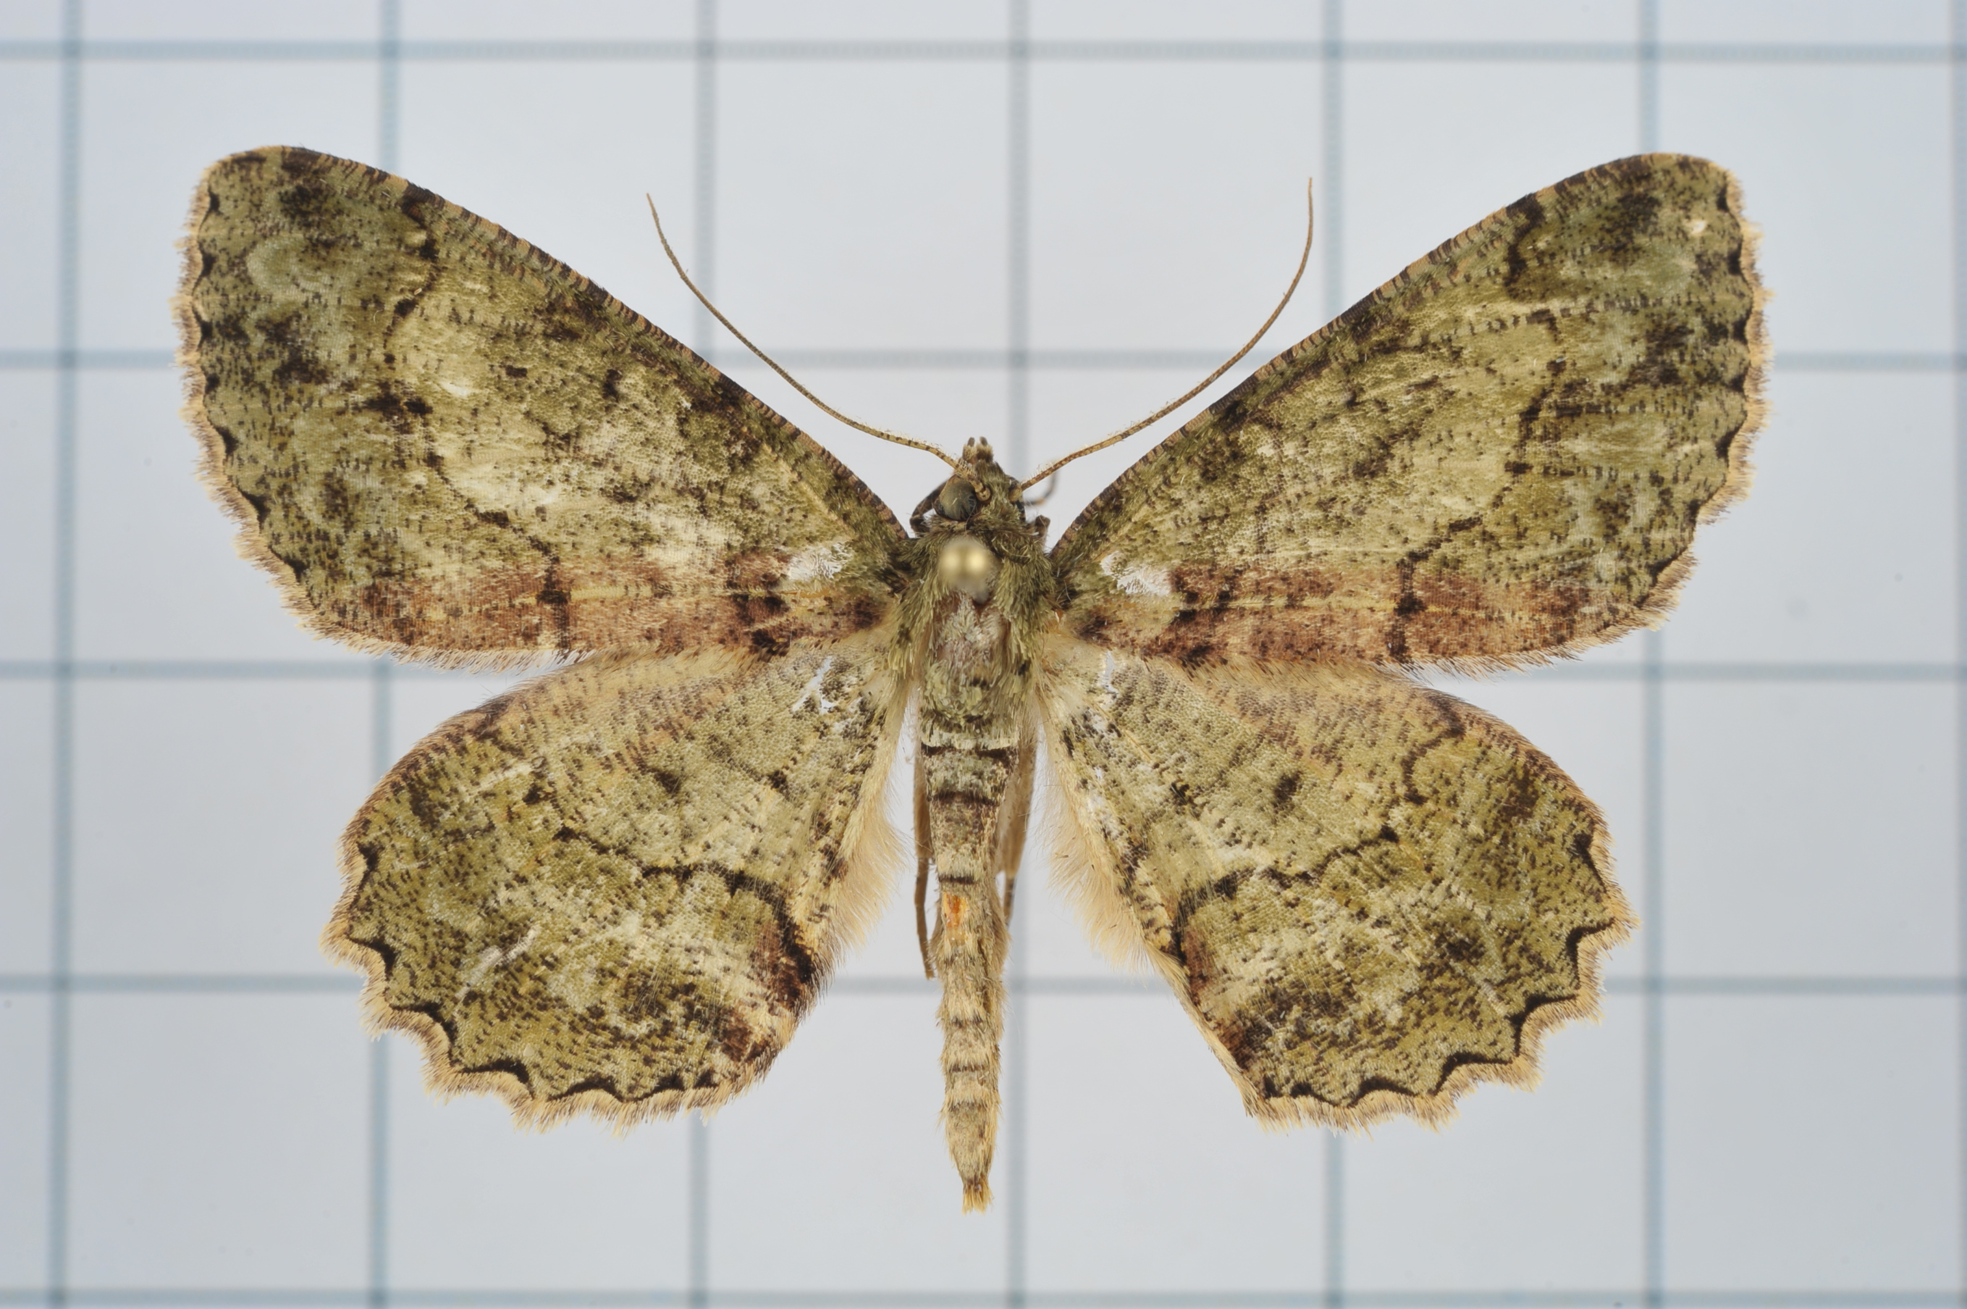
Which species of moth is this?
Paradarisa chloauges chloauges
